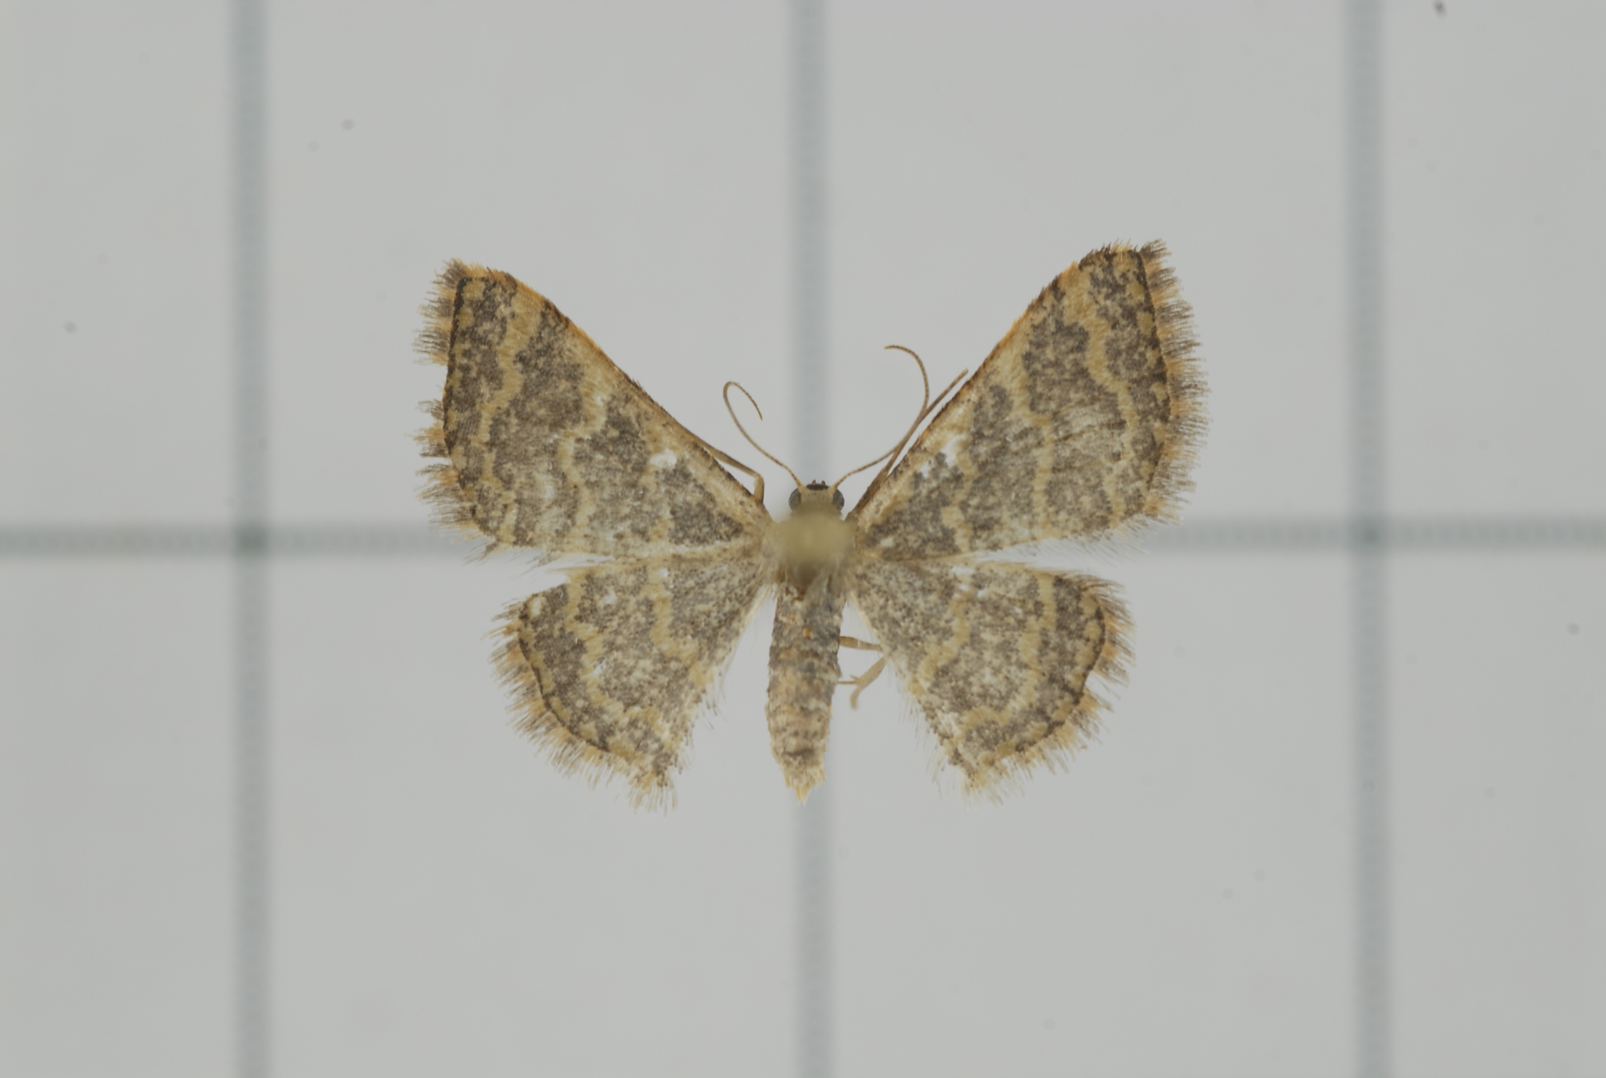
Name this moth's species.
Lophophleps purpurea
